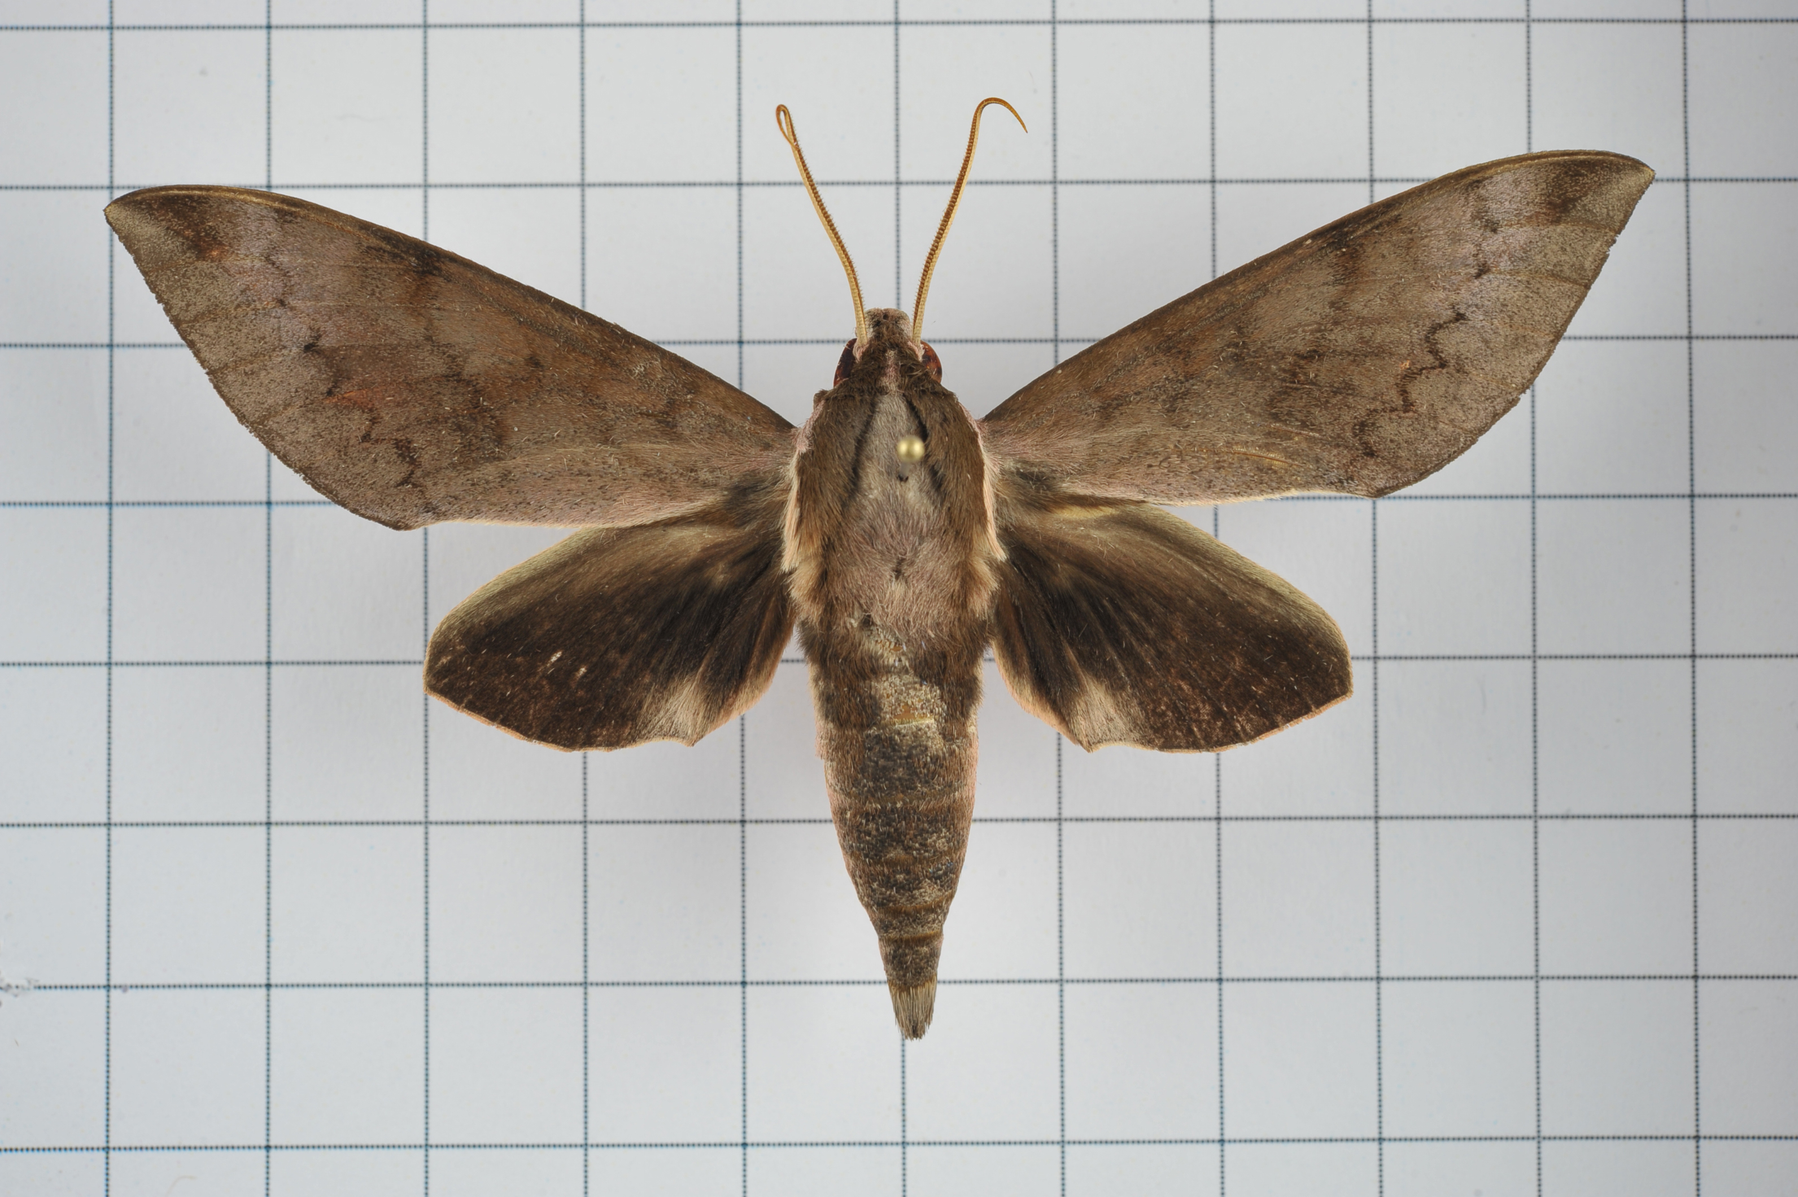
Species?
Acosmerycoides harterti
